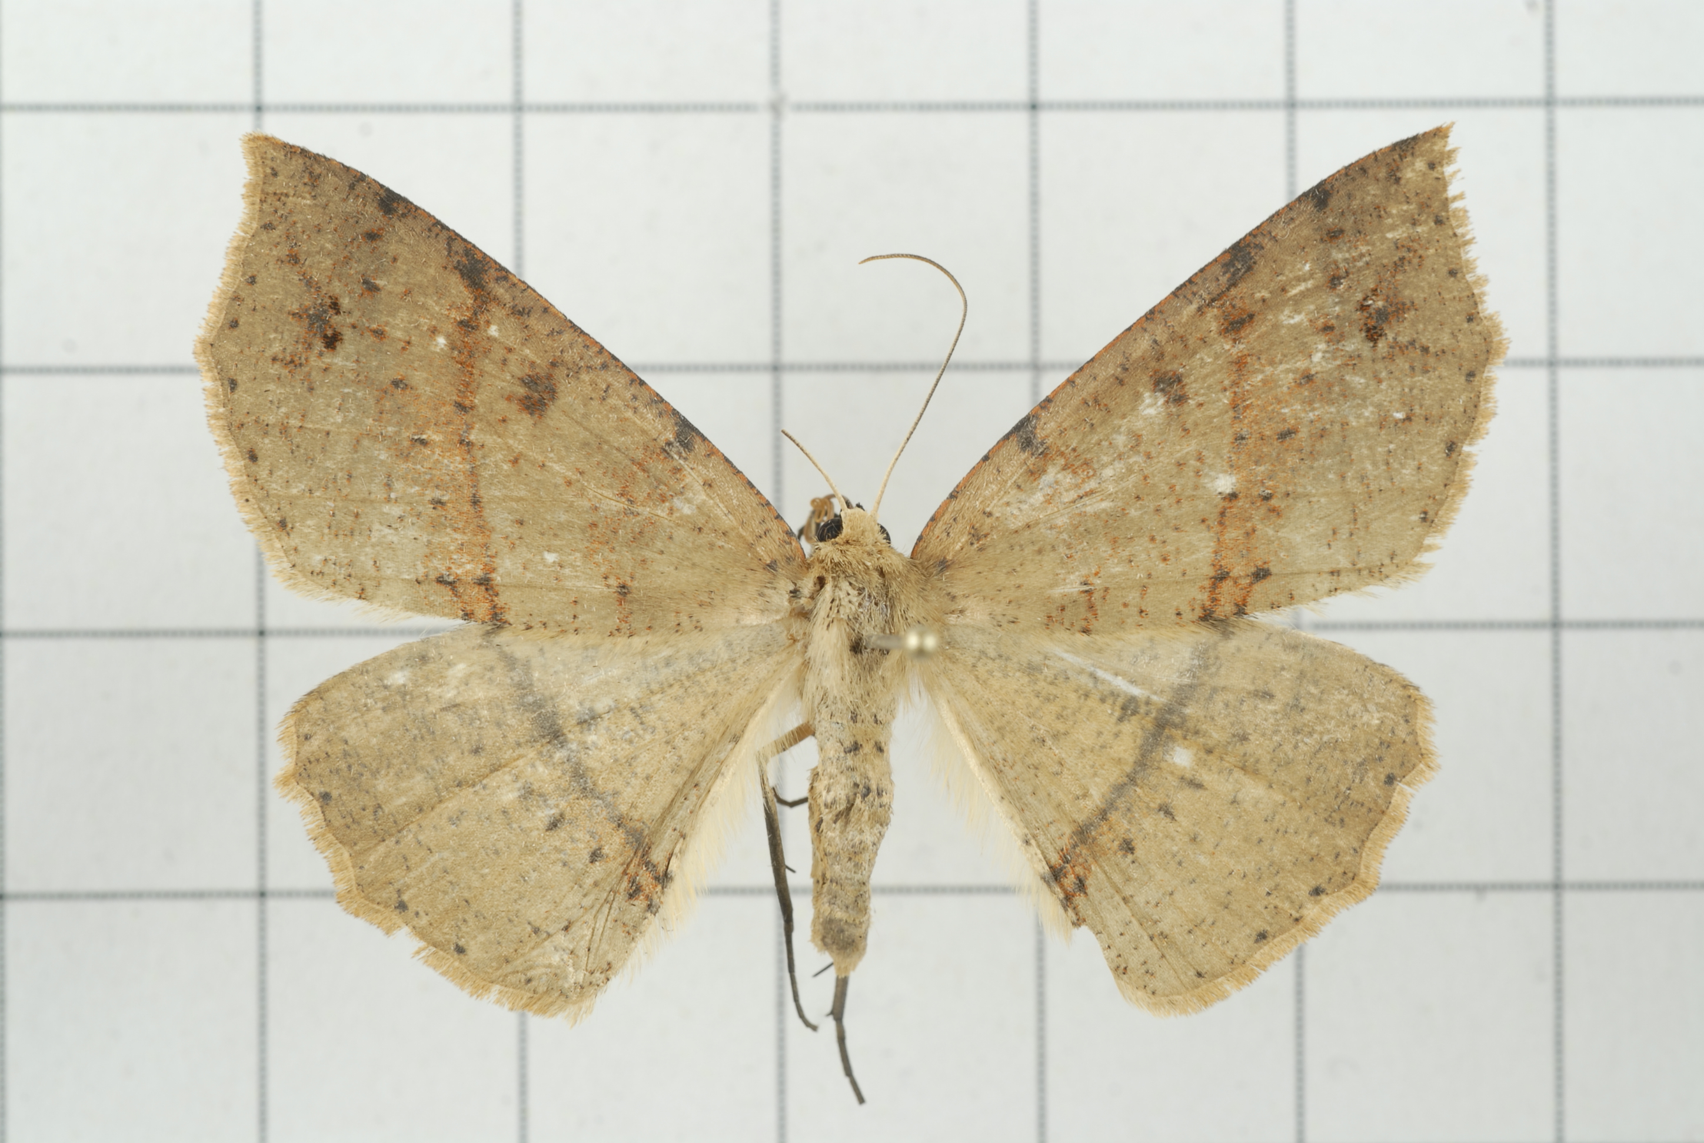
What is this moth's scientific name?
Psyra spurcataria
